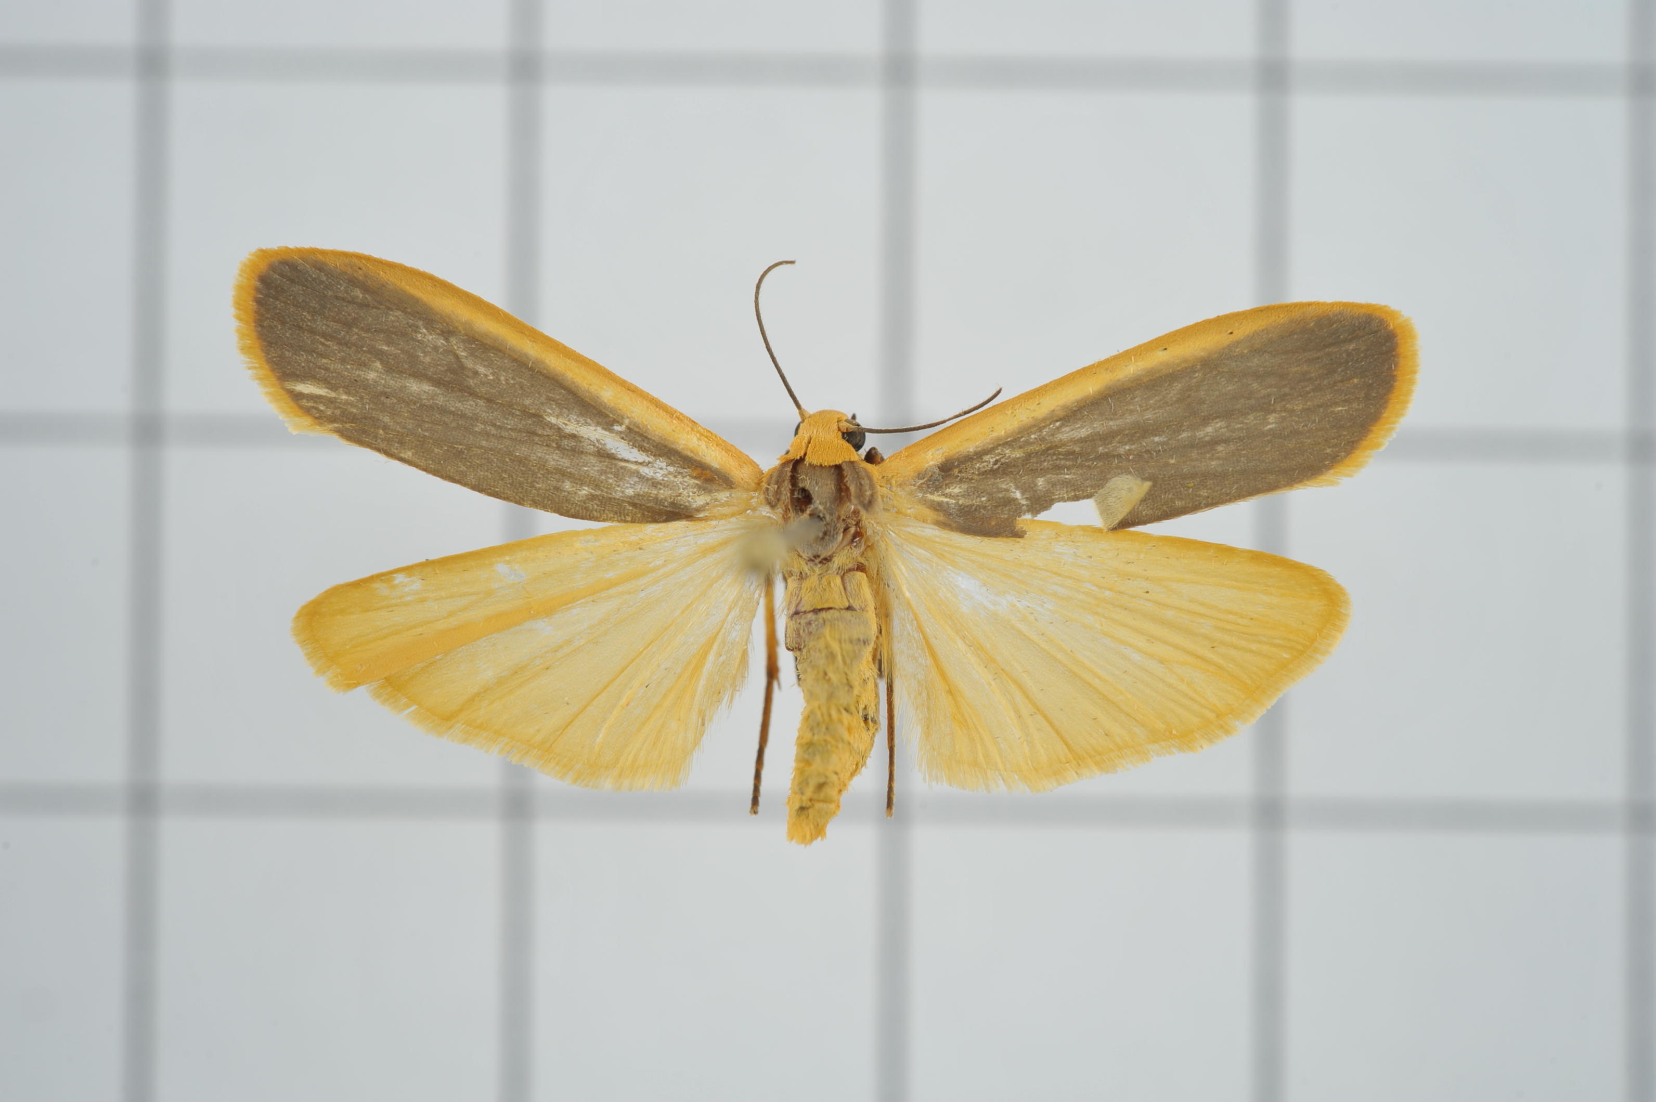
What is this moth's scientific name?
Brunia antica
